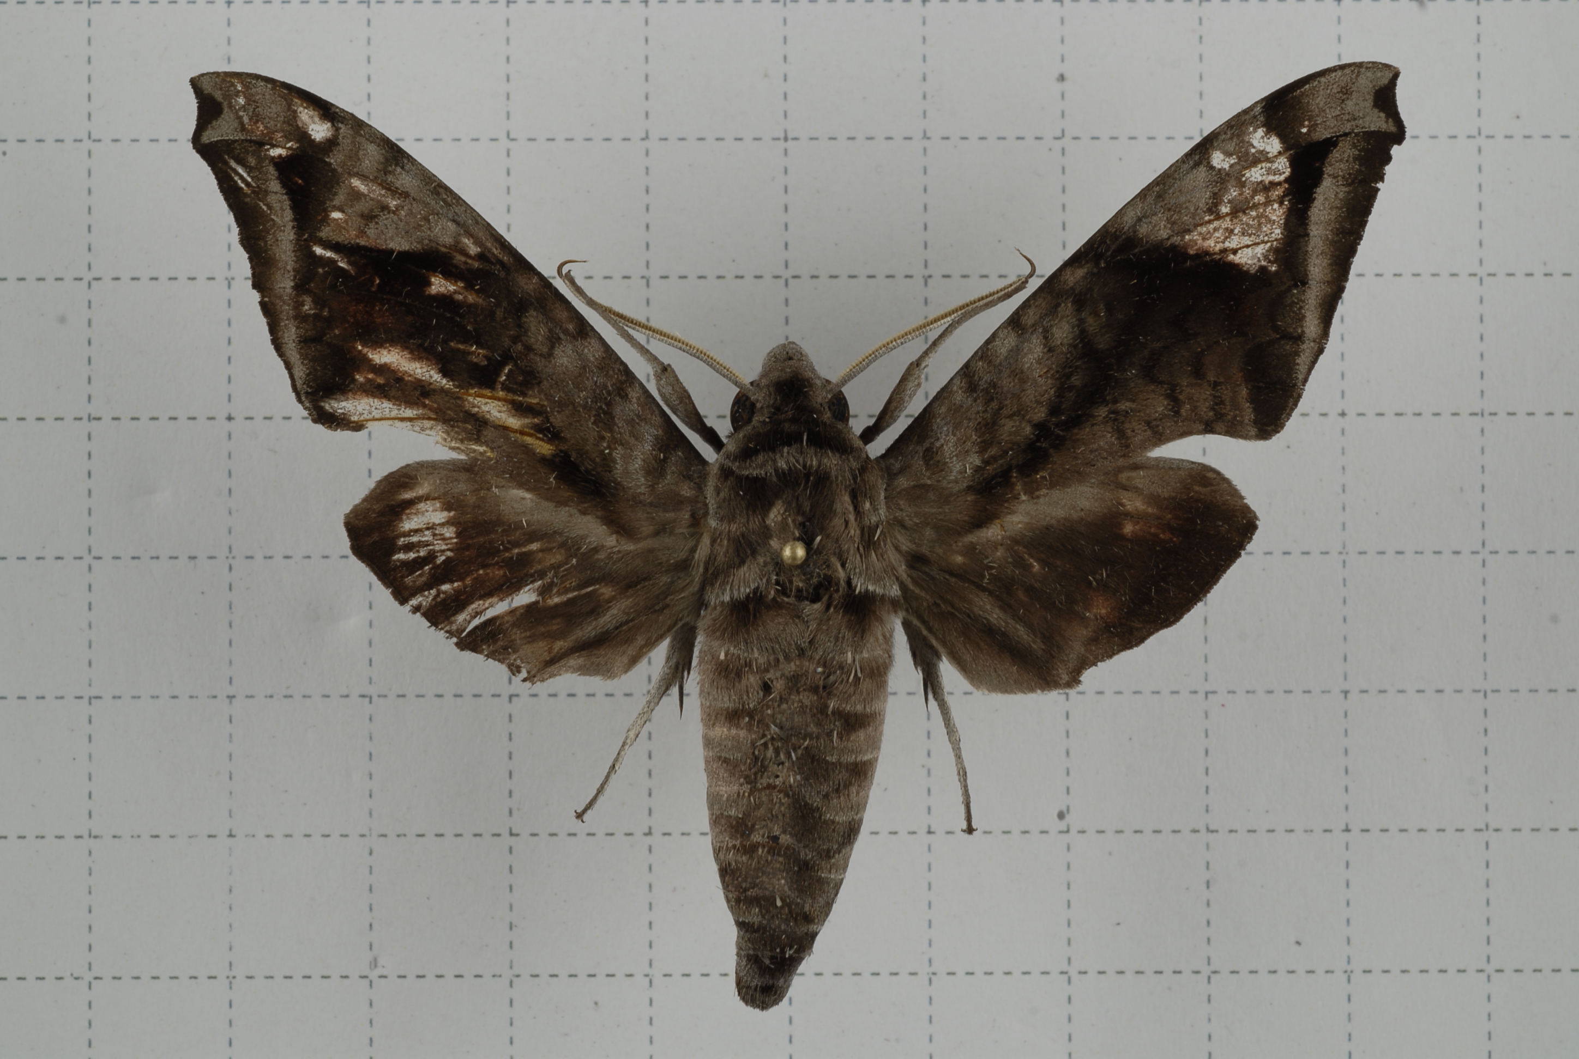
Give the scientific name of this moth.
Acosmeryx naga metanaga
